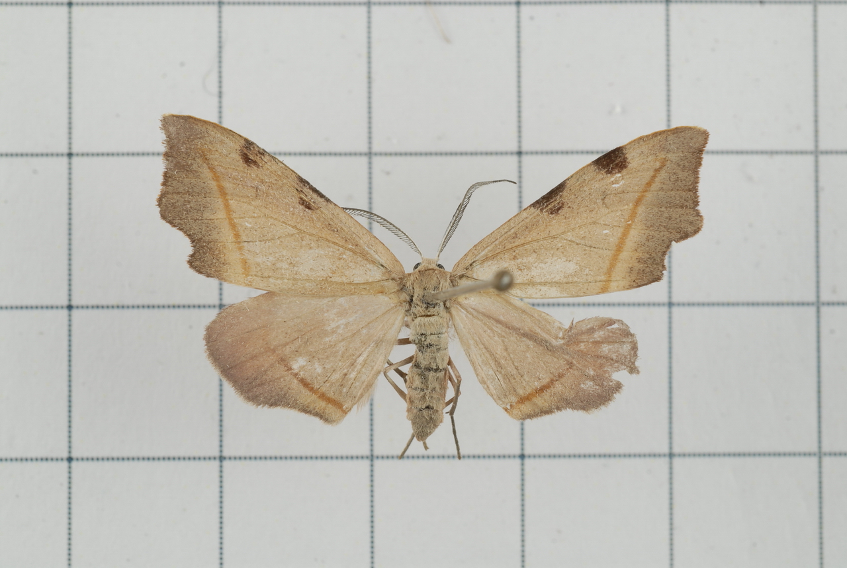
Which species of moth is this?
Achrosis rufescens
